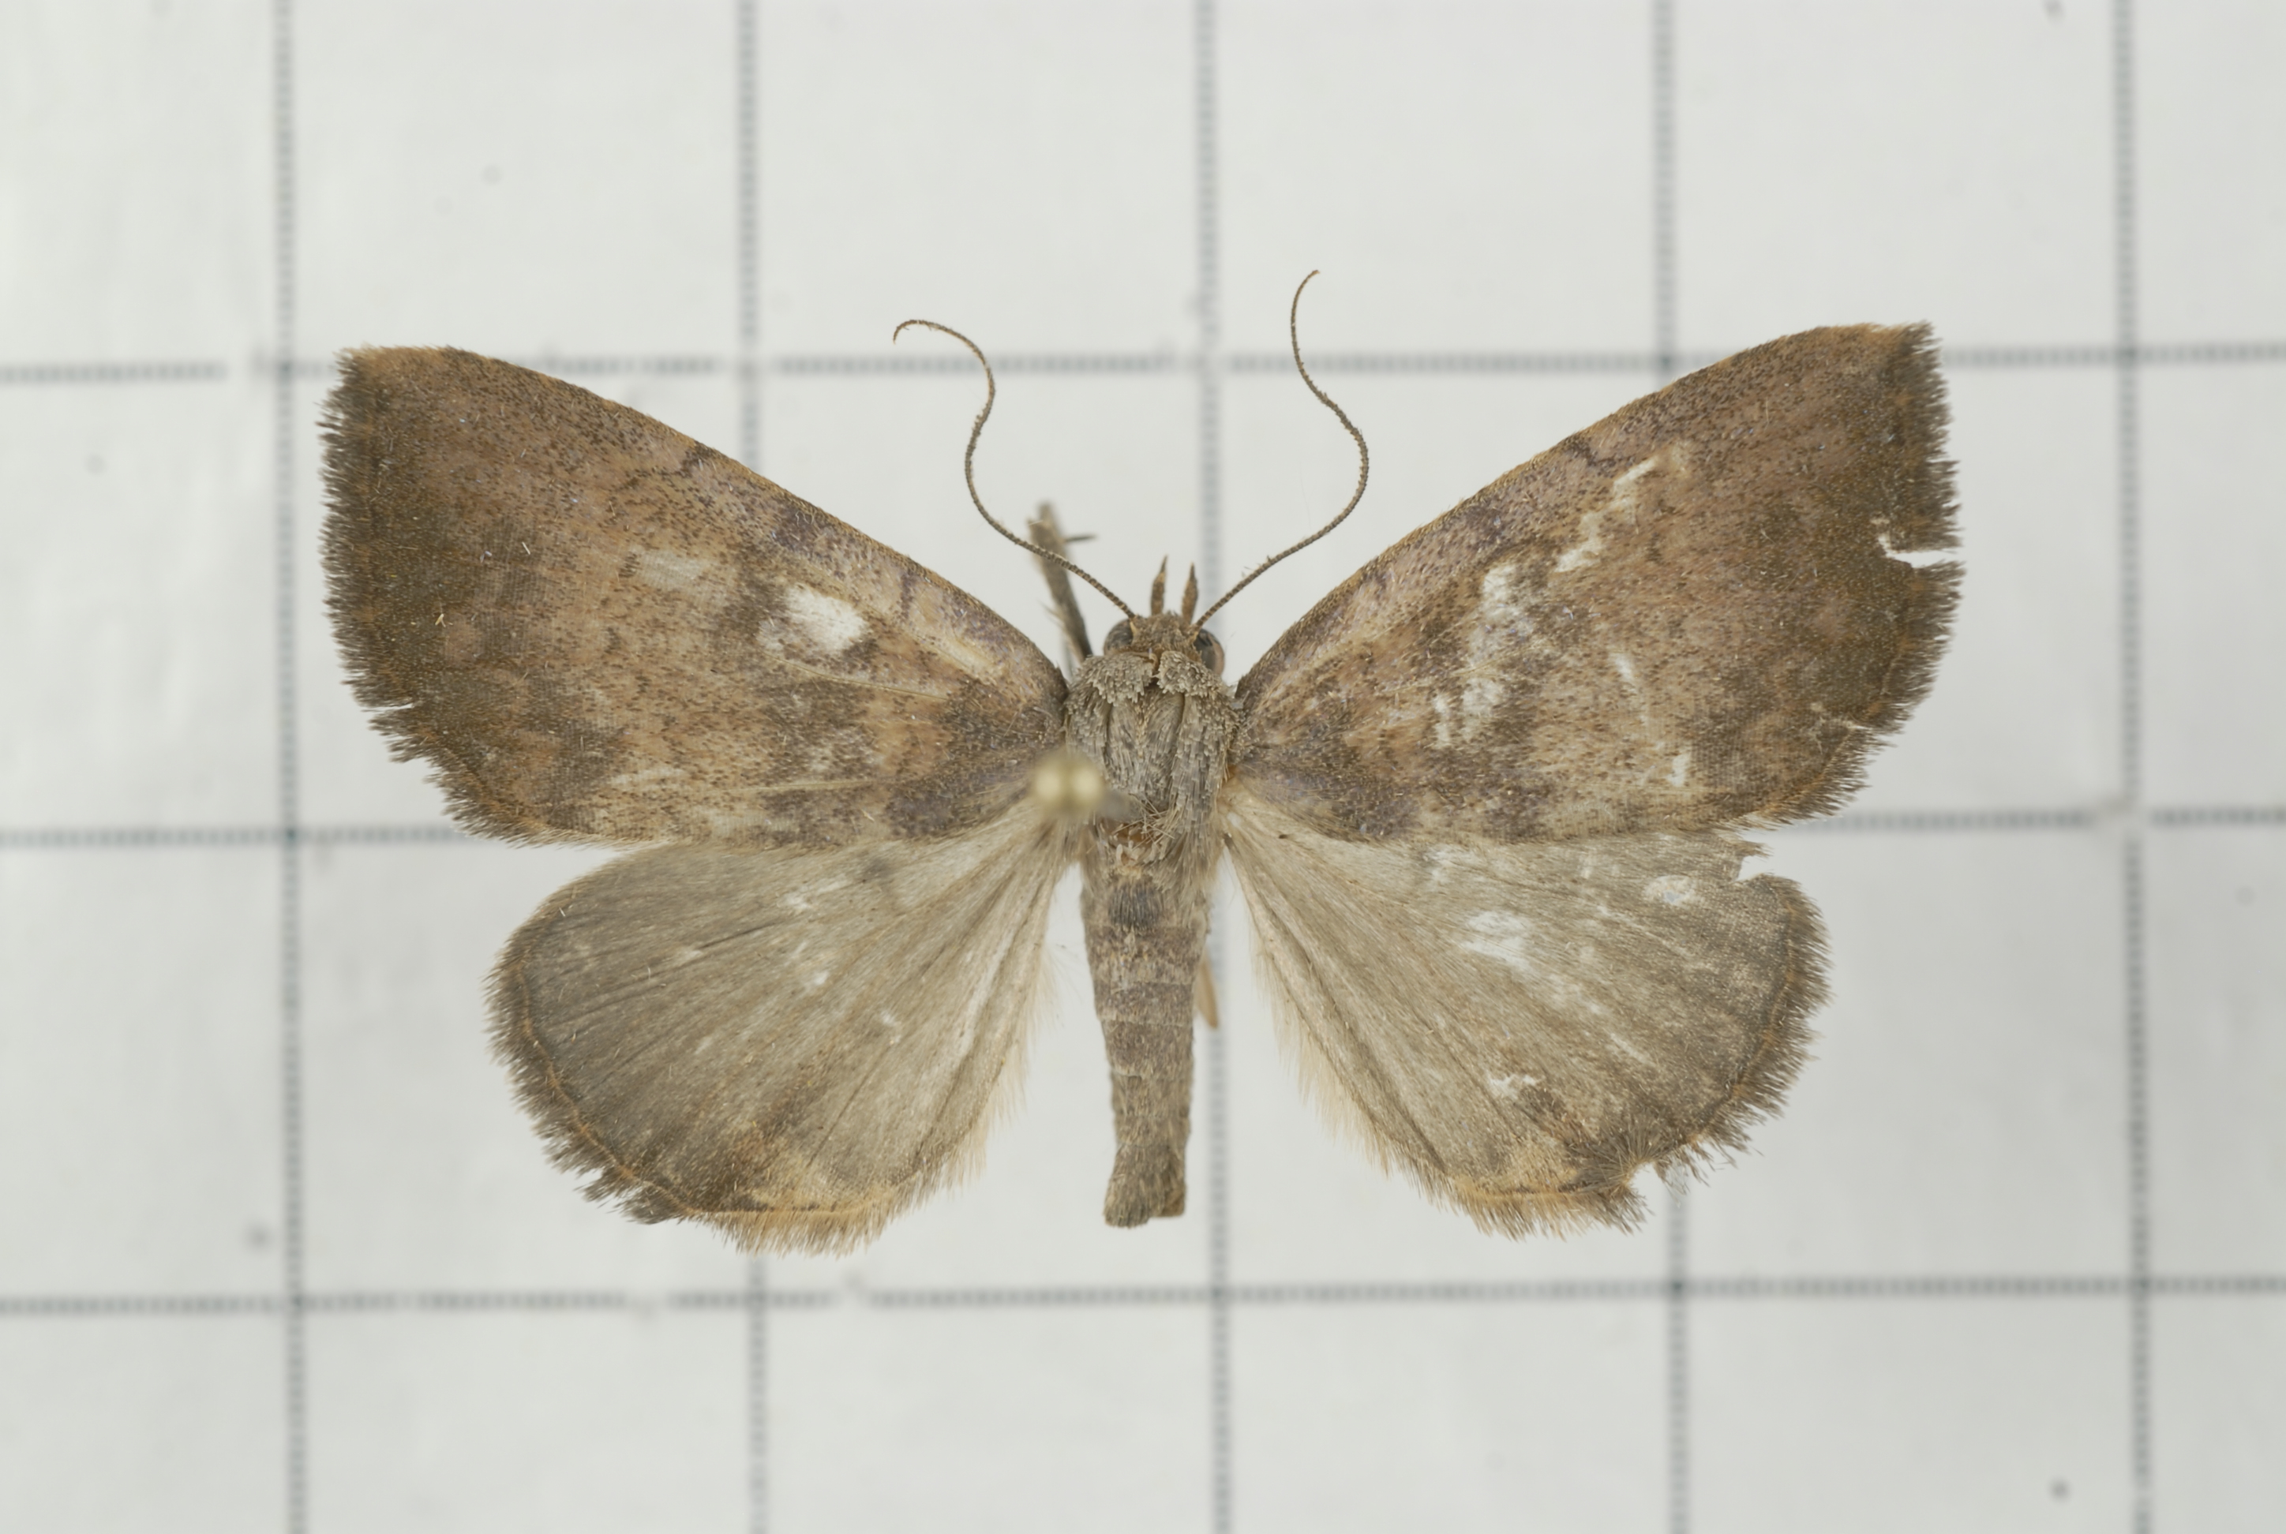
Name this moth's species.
Scedopla umbrosa
